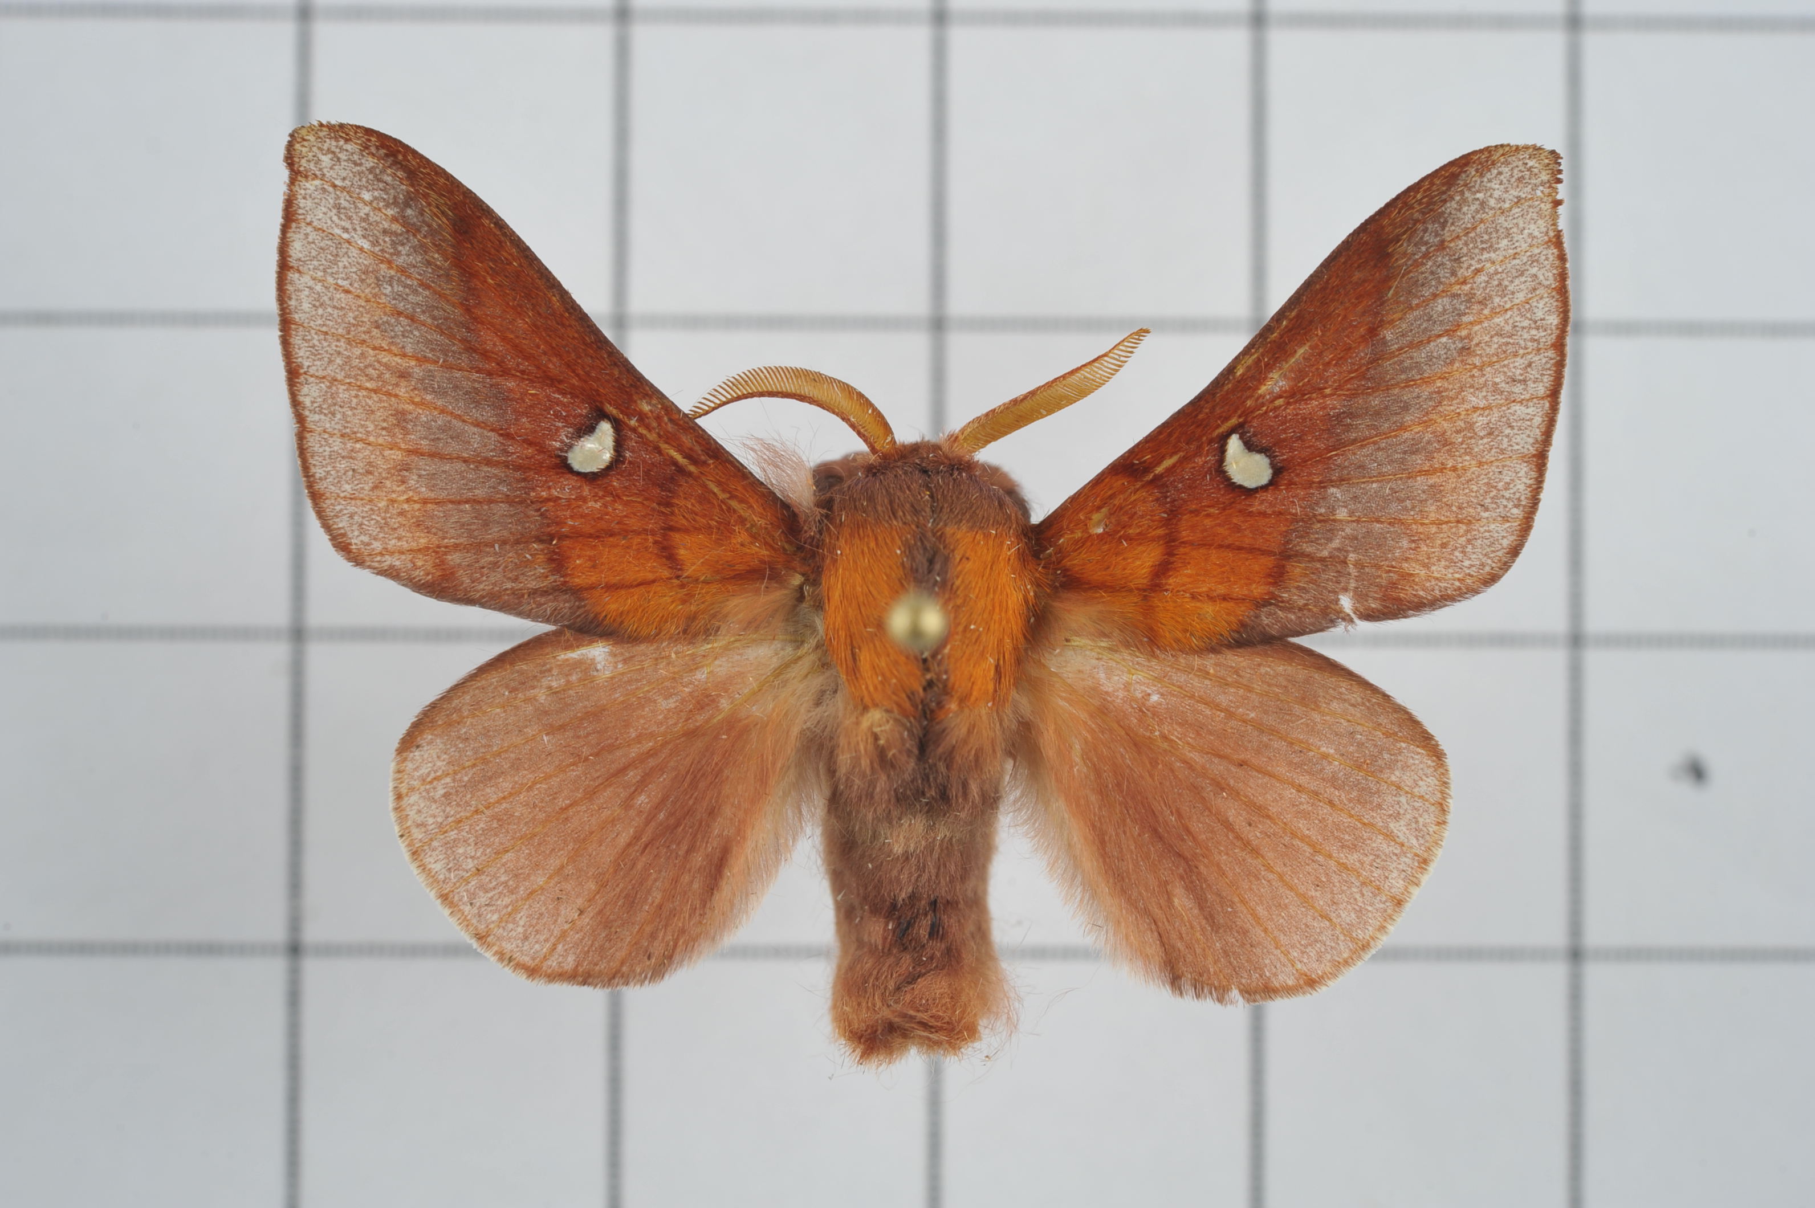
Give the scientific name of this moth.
Somadasys catacoides
